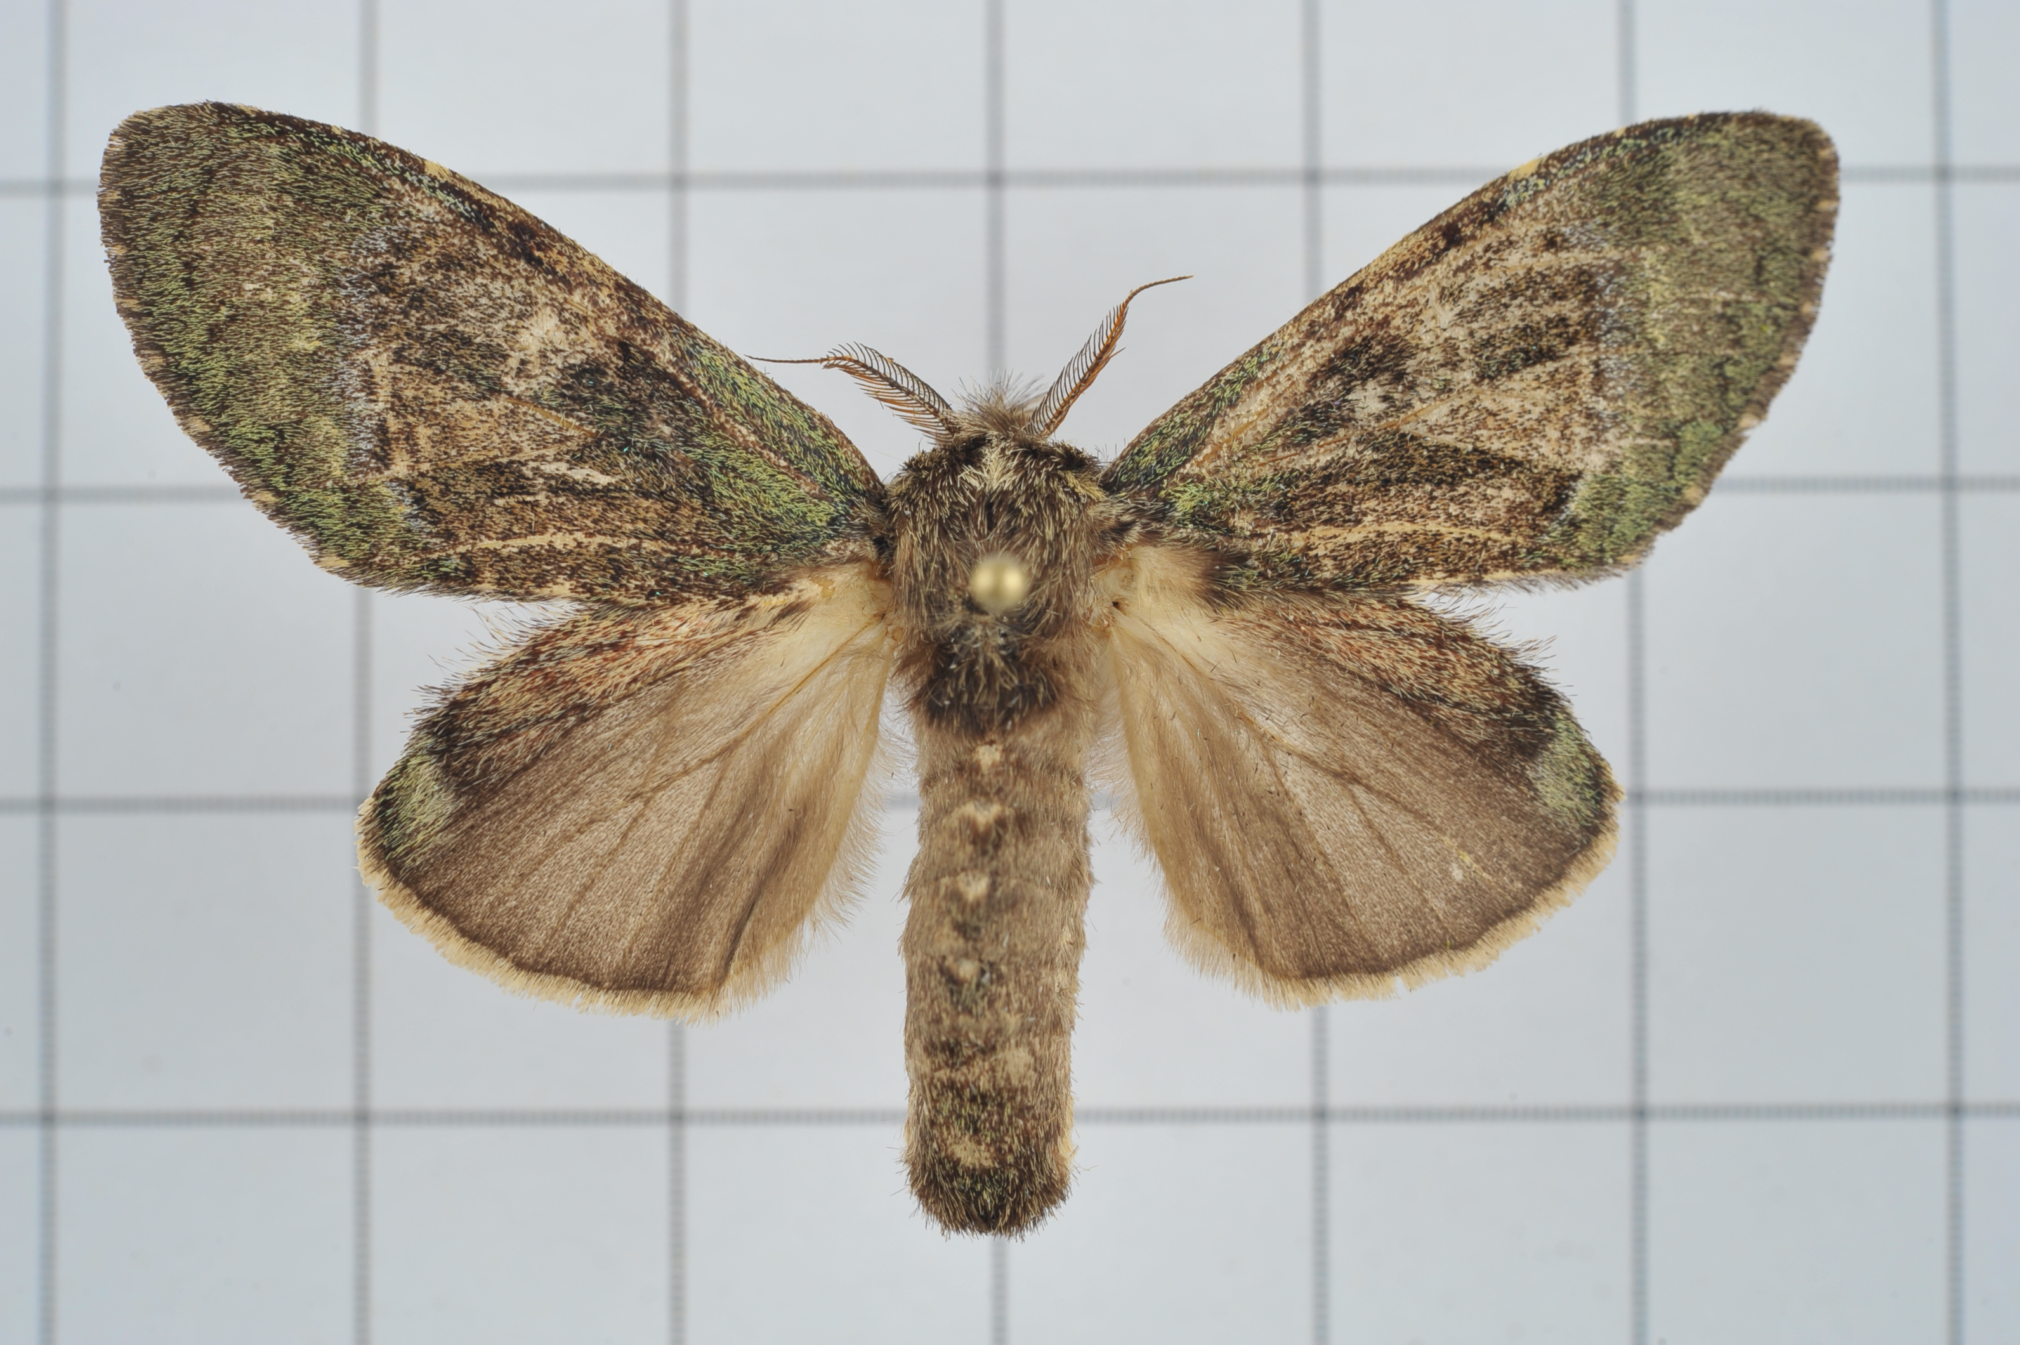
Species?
Syntypistis pallidifascia pallidifascia
